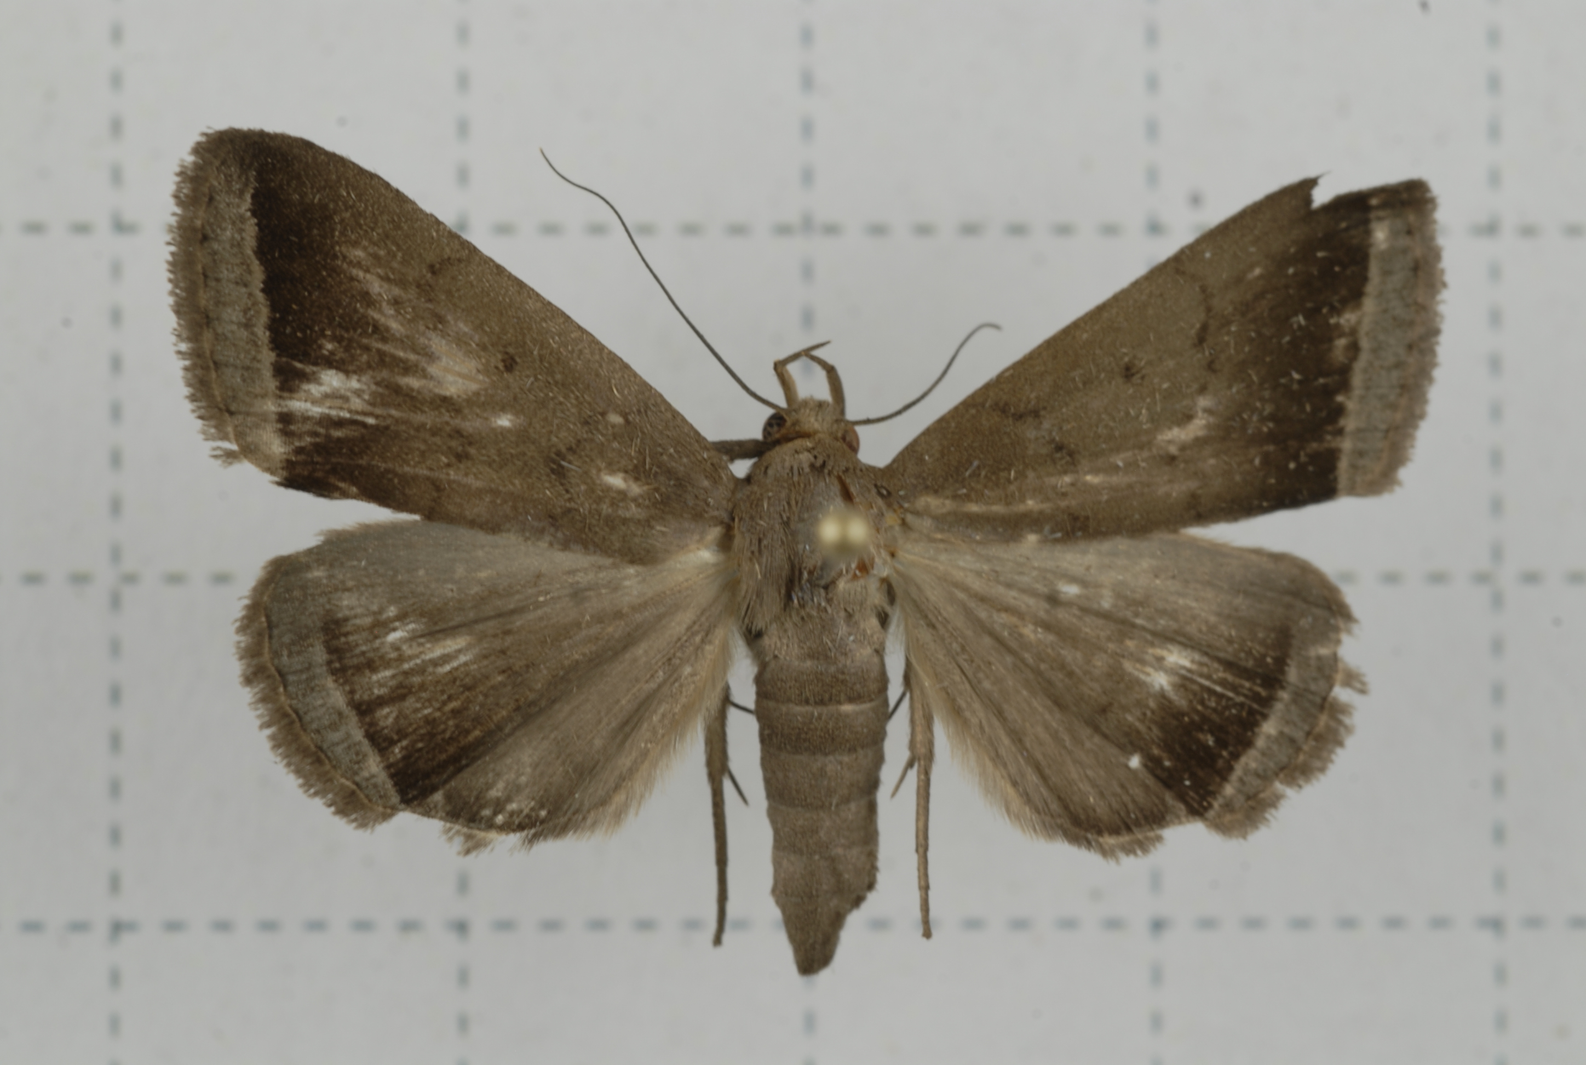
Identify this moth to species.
Simplicia bimarginata
